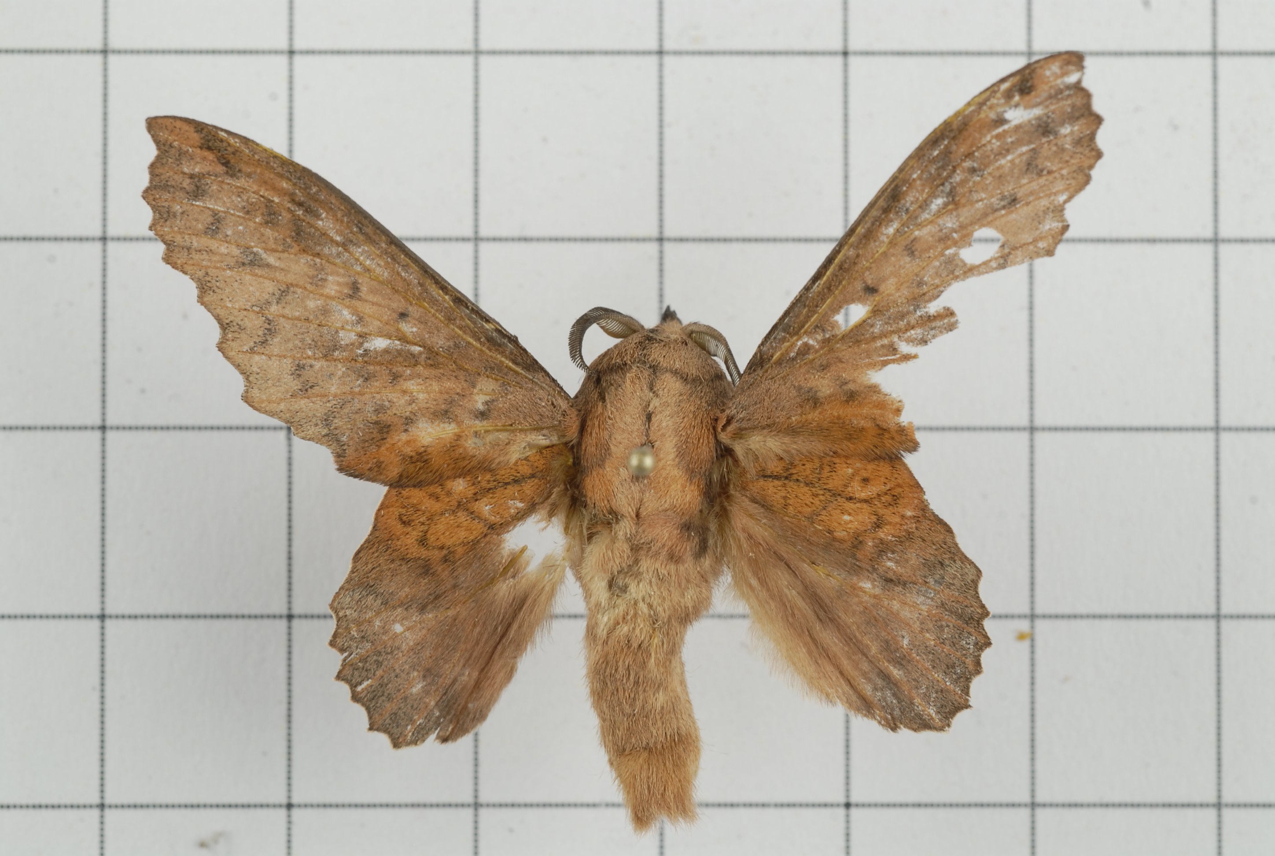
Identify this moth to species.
Gastropacha horishana horishana
